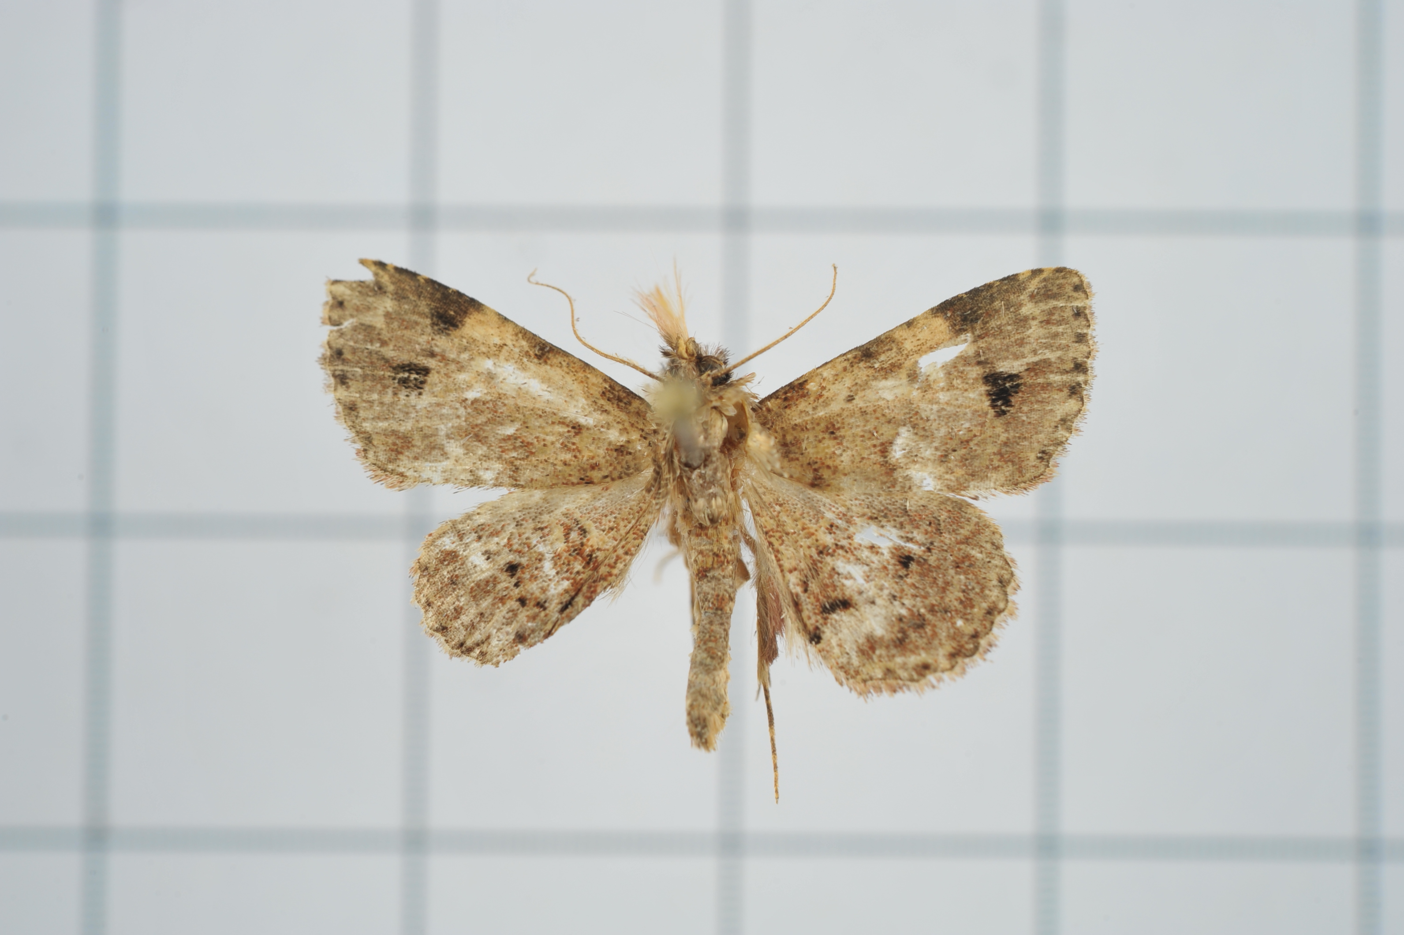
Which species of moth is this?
Panilla dispila
